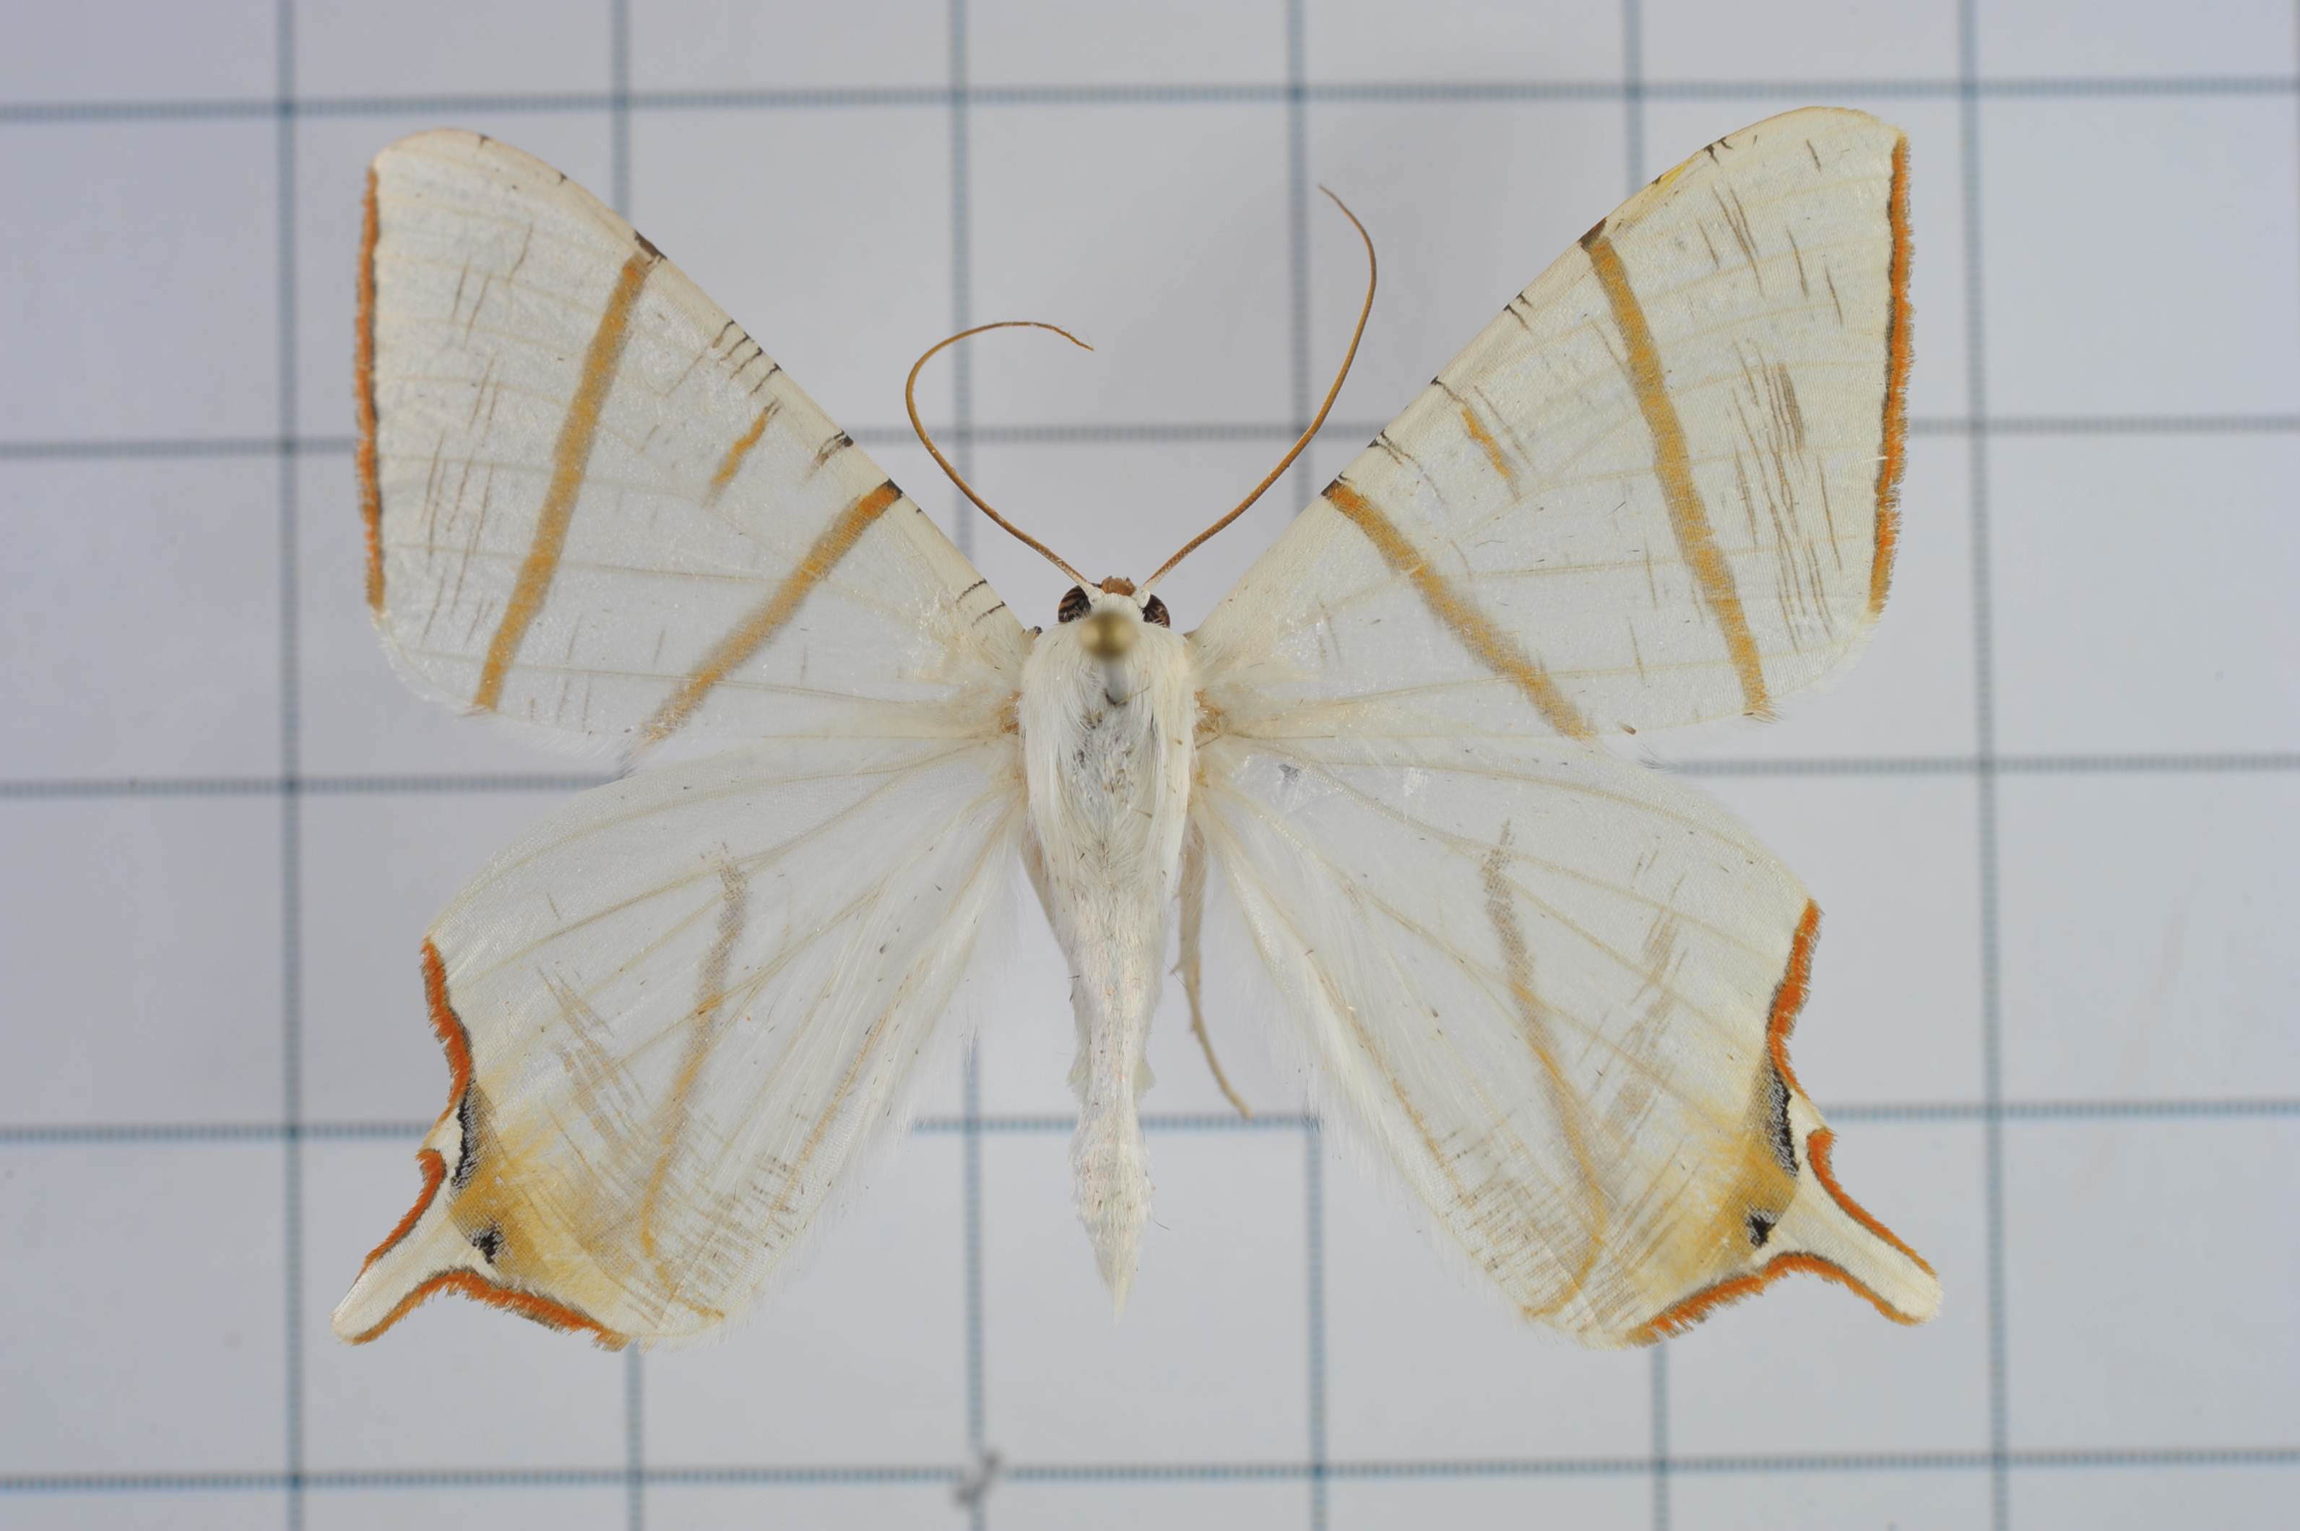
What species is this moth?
Ourapteryx clara formosana
